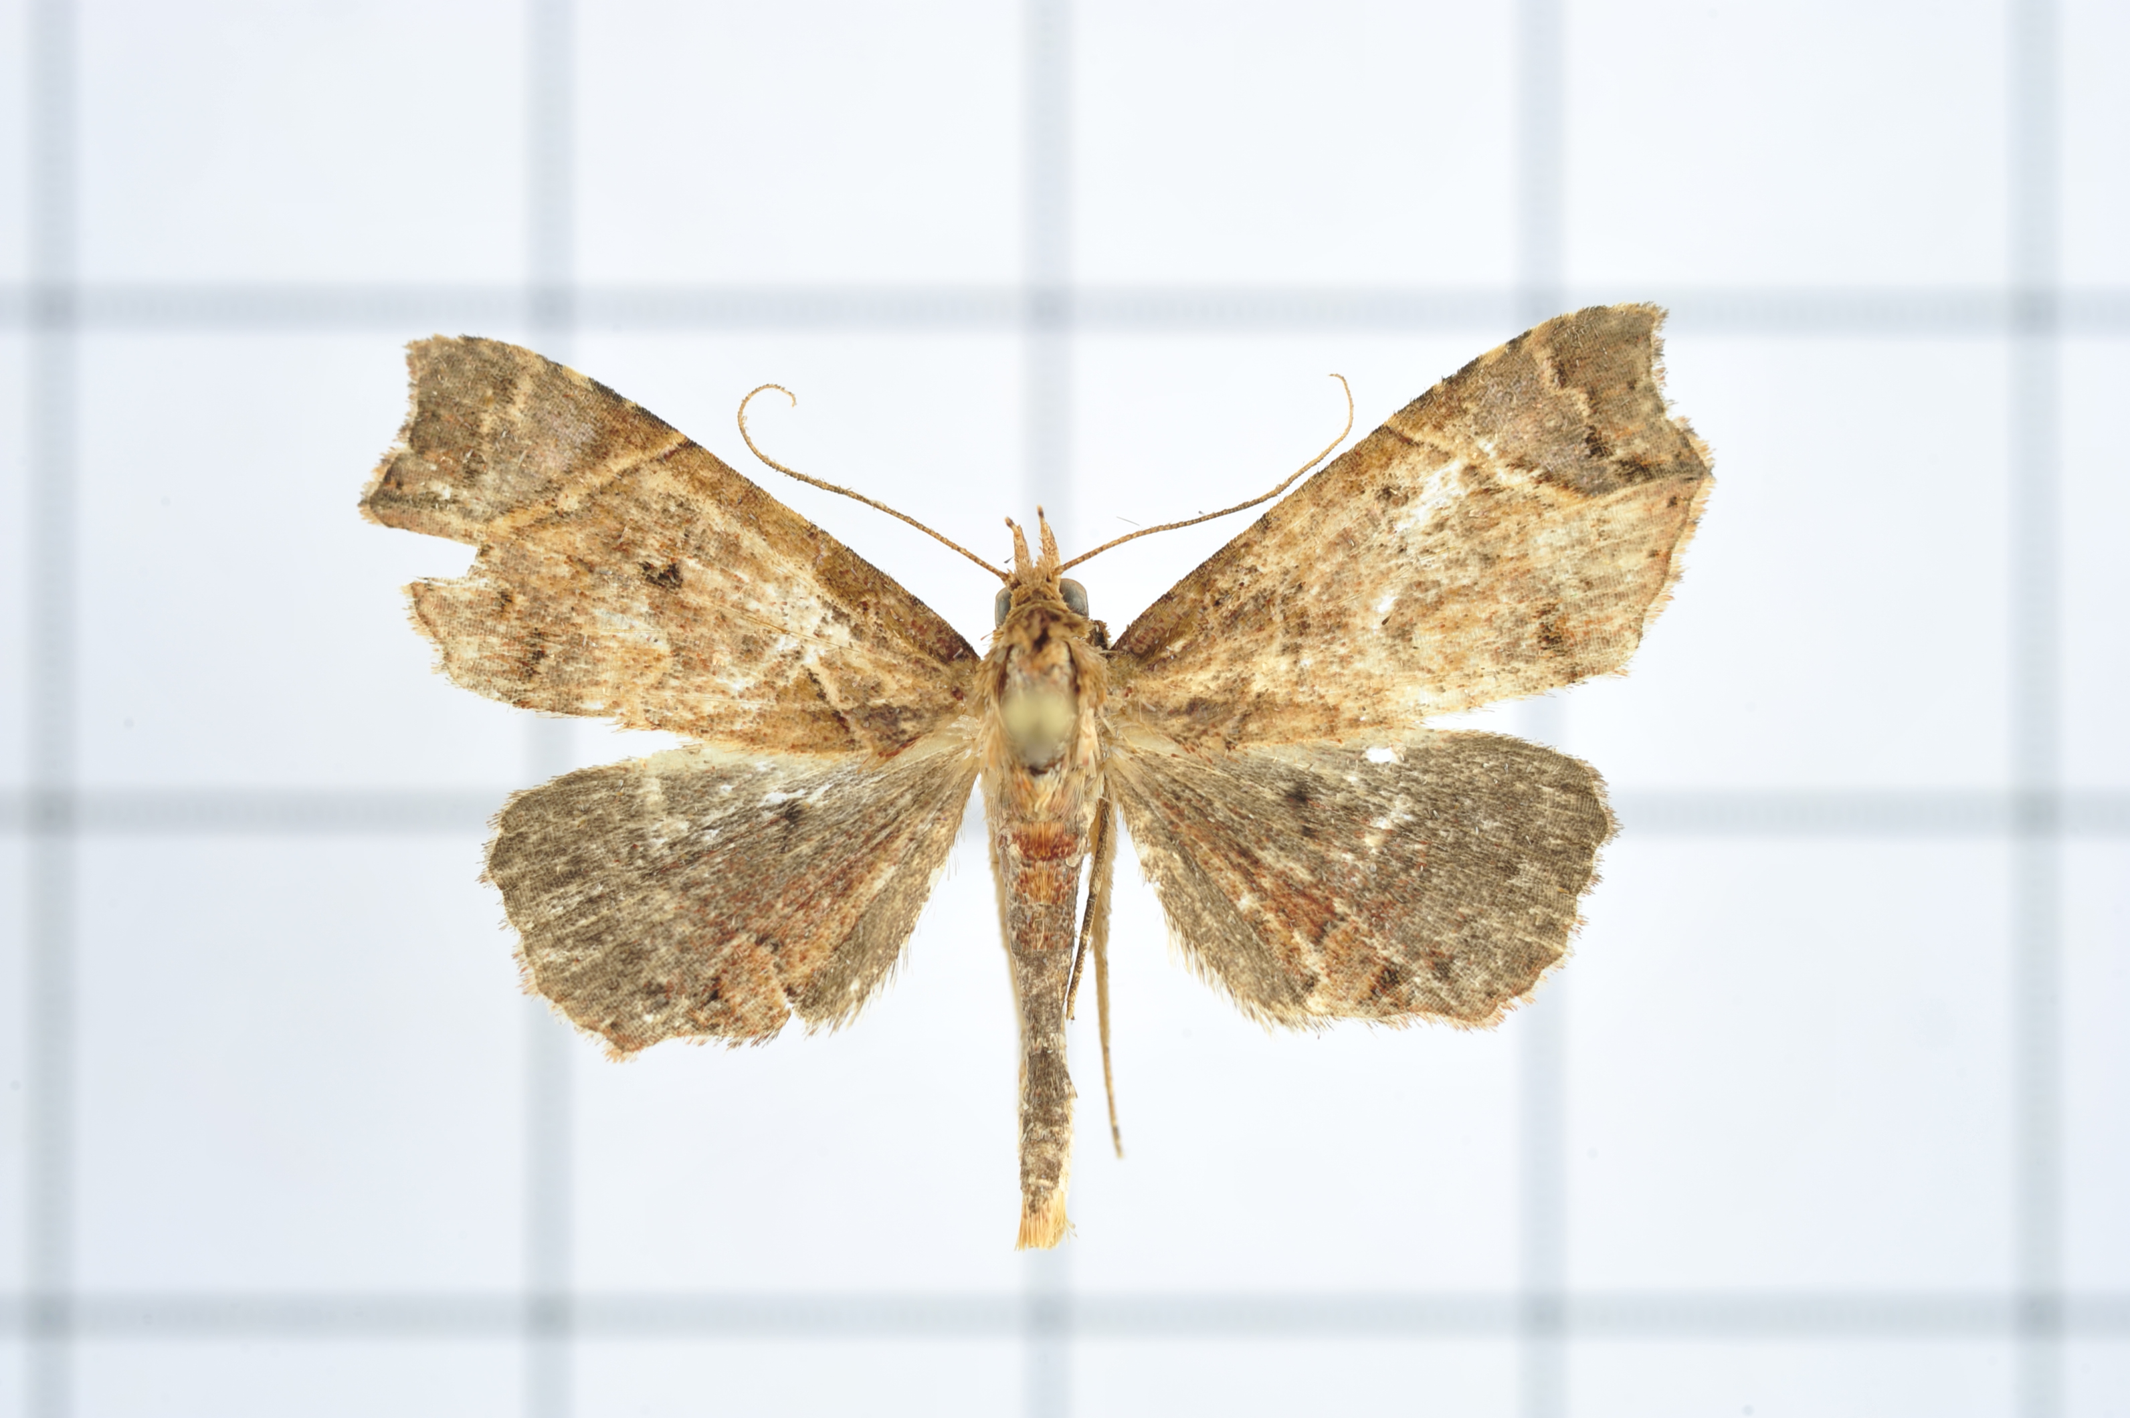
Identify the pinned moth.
Parolulis renalis
